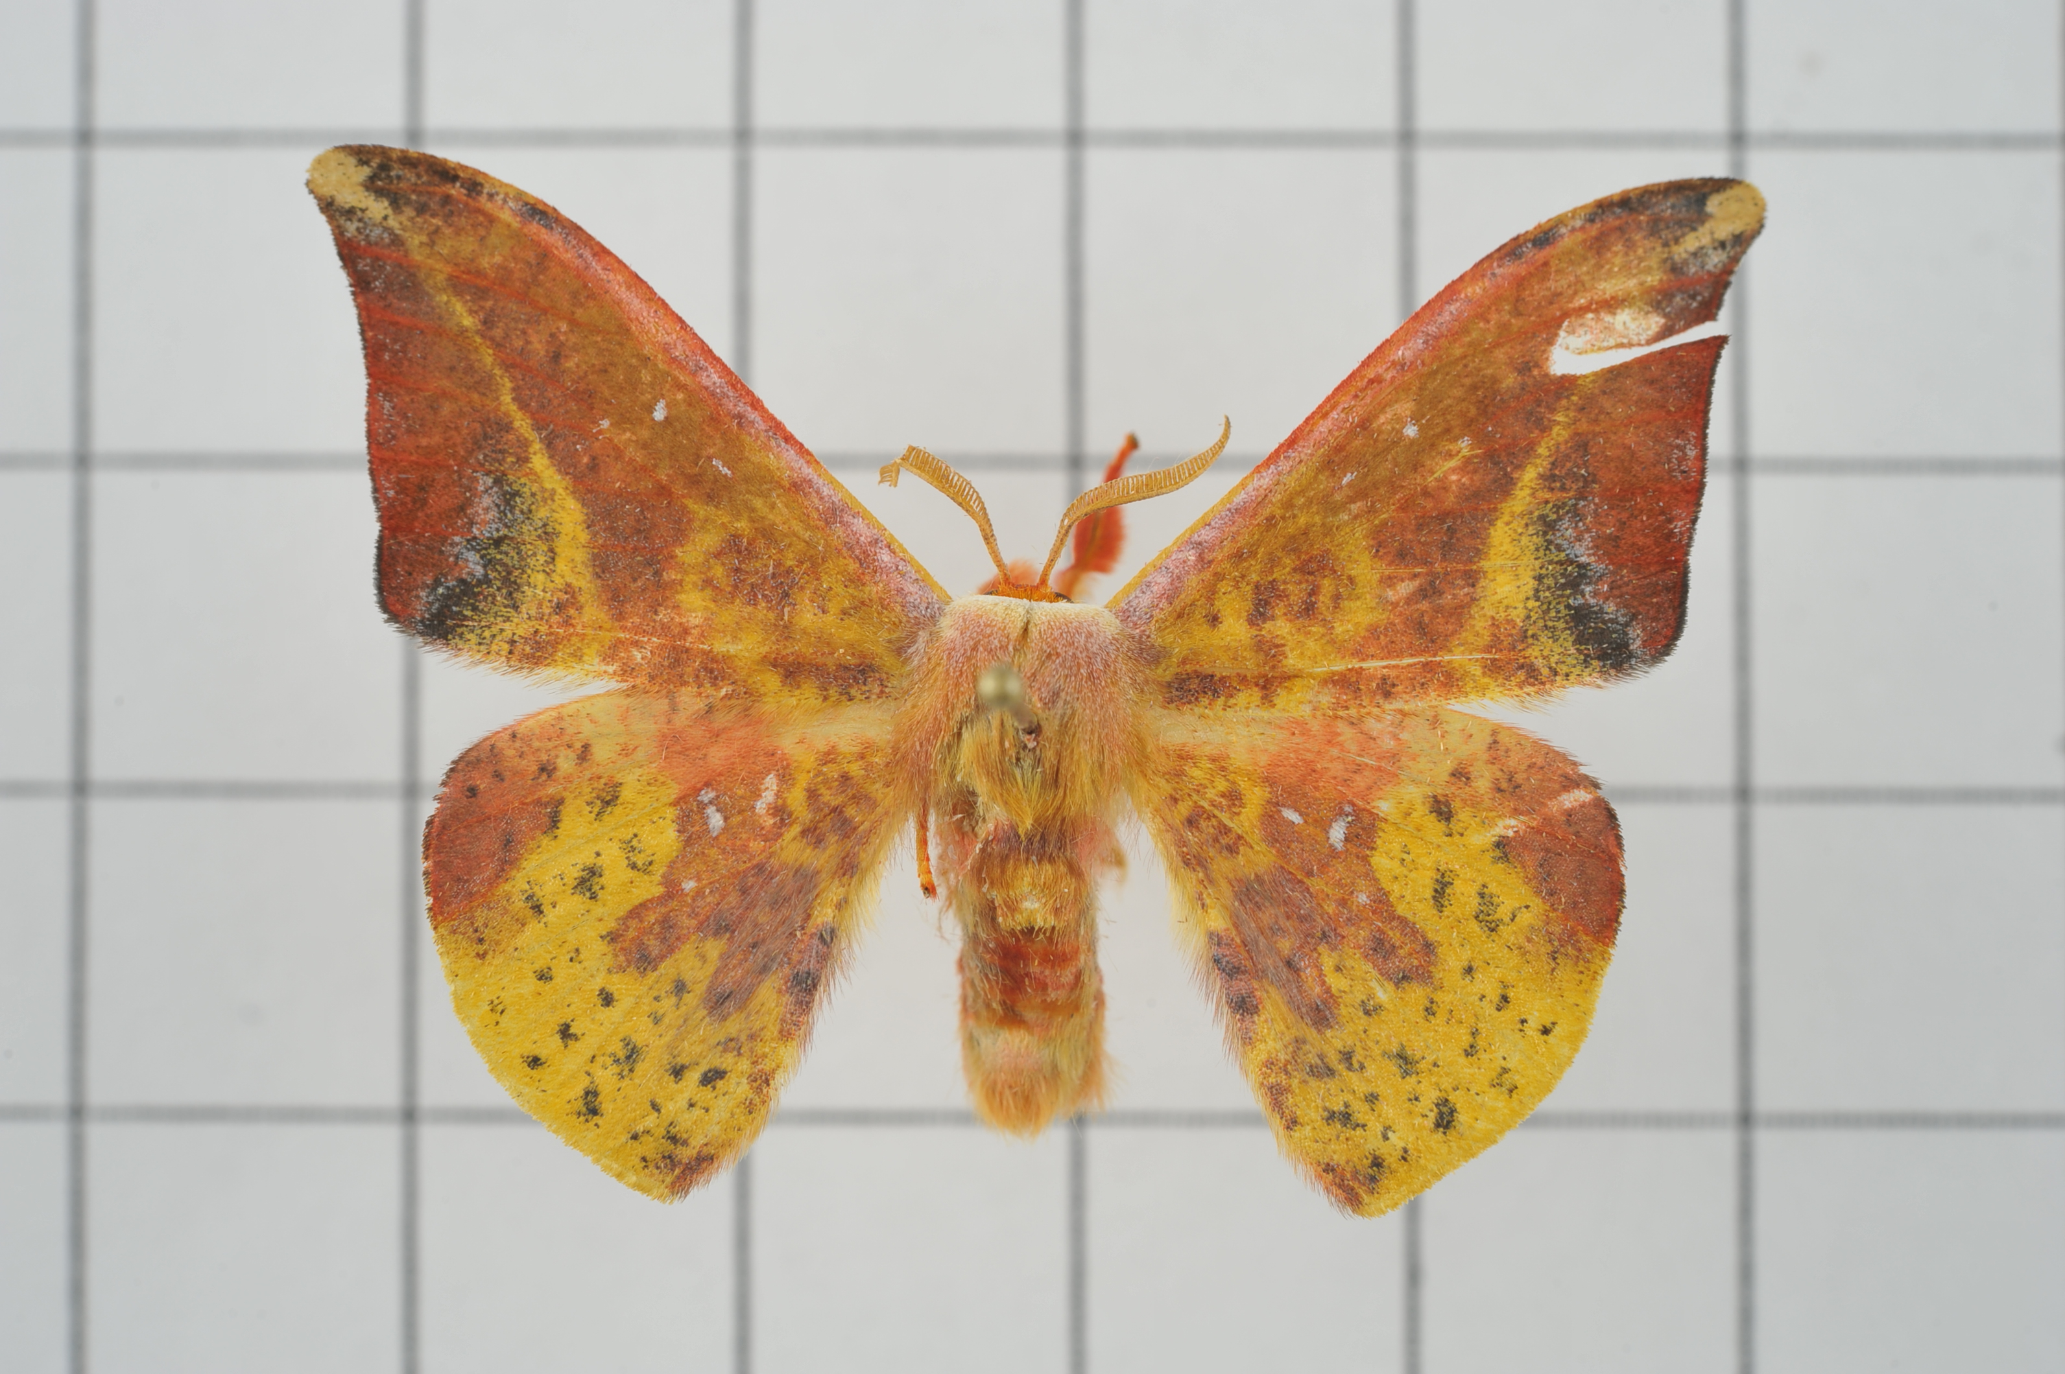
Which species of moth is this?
Oreta fuscopurpurea
